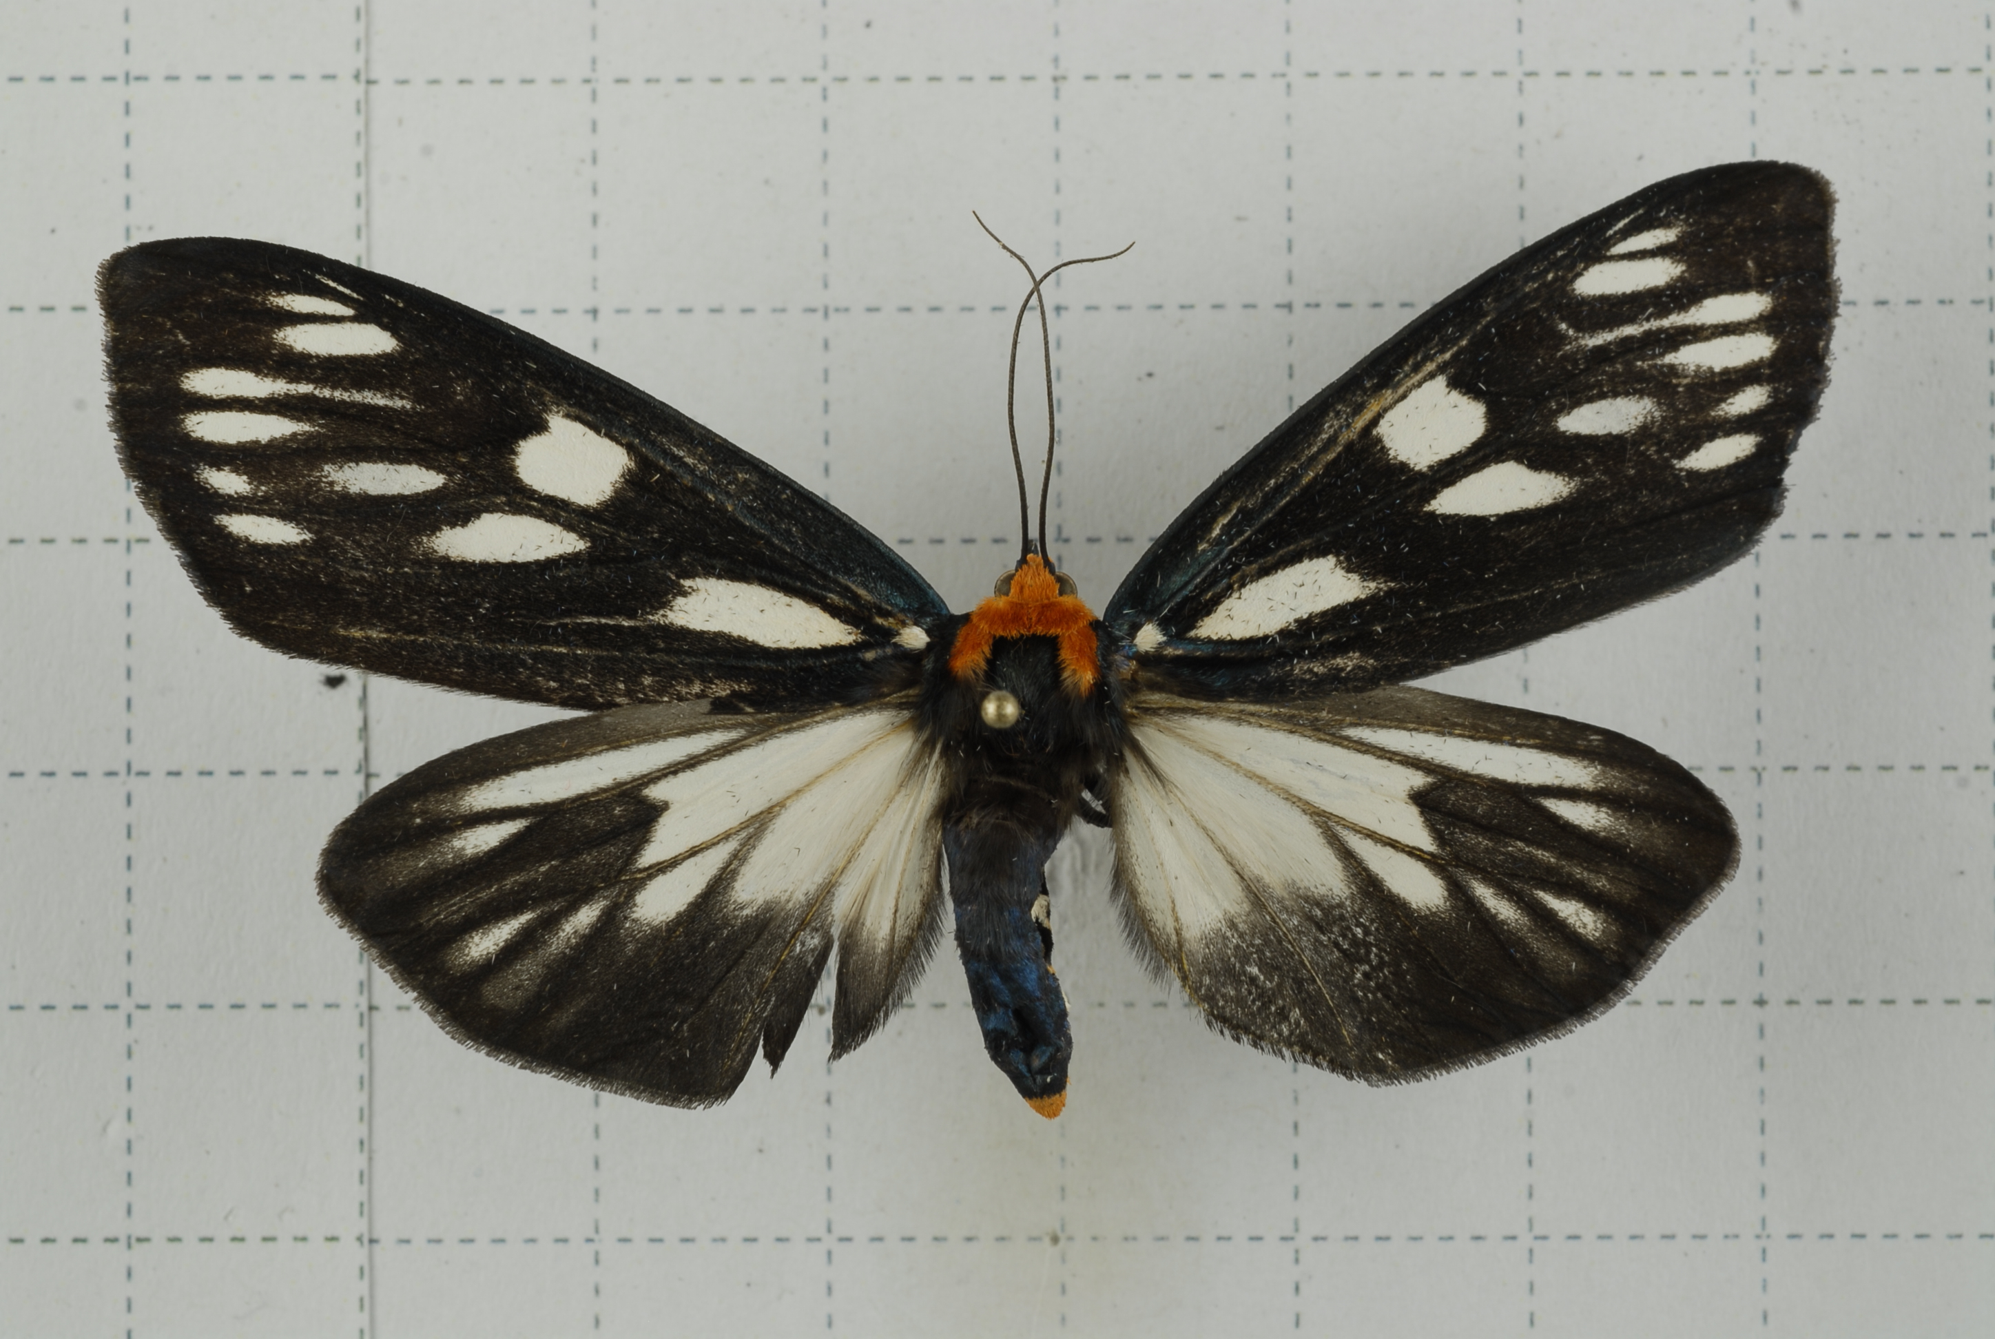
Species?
Macrobrochis gigas
